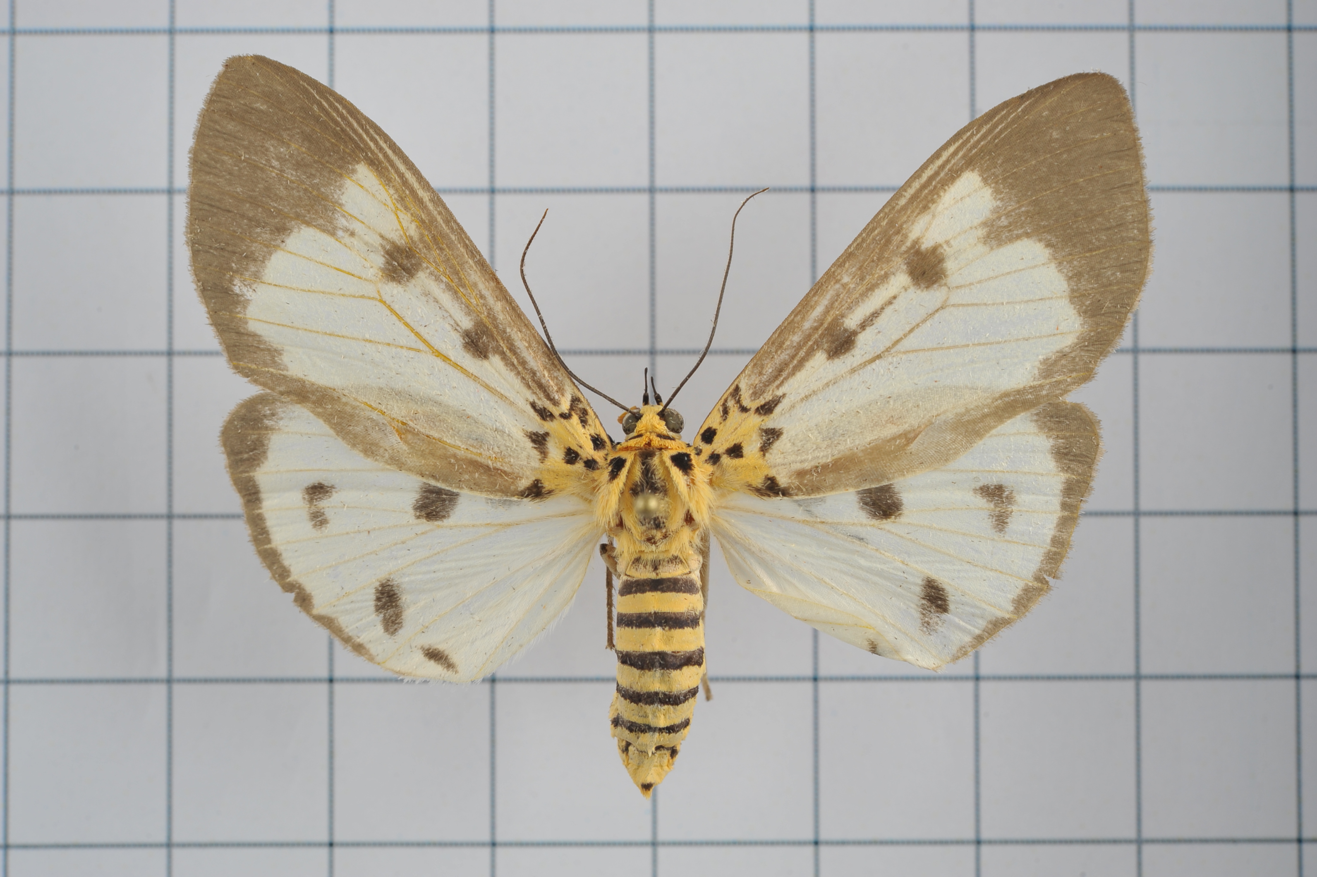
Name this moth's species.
Asota plana lacteata
